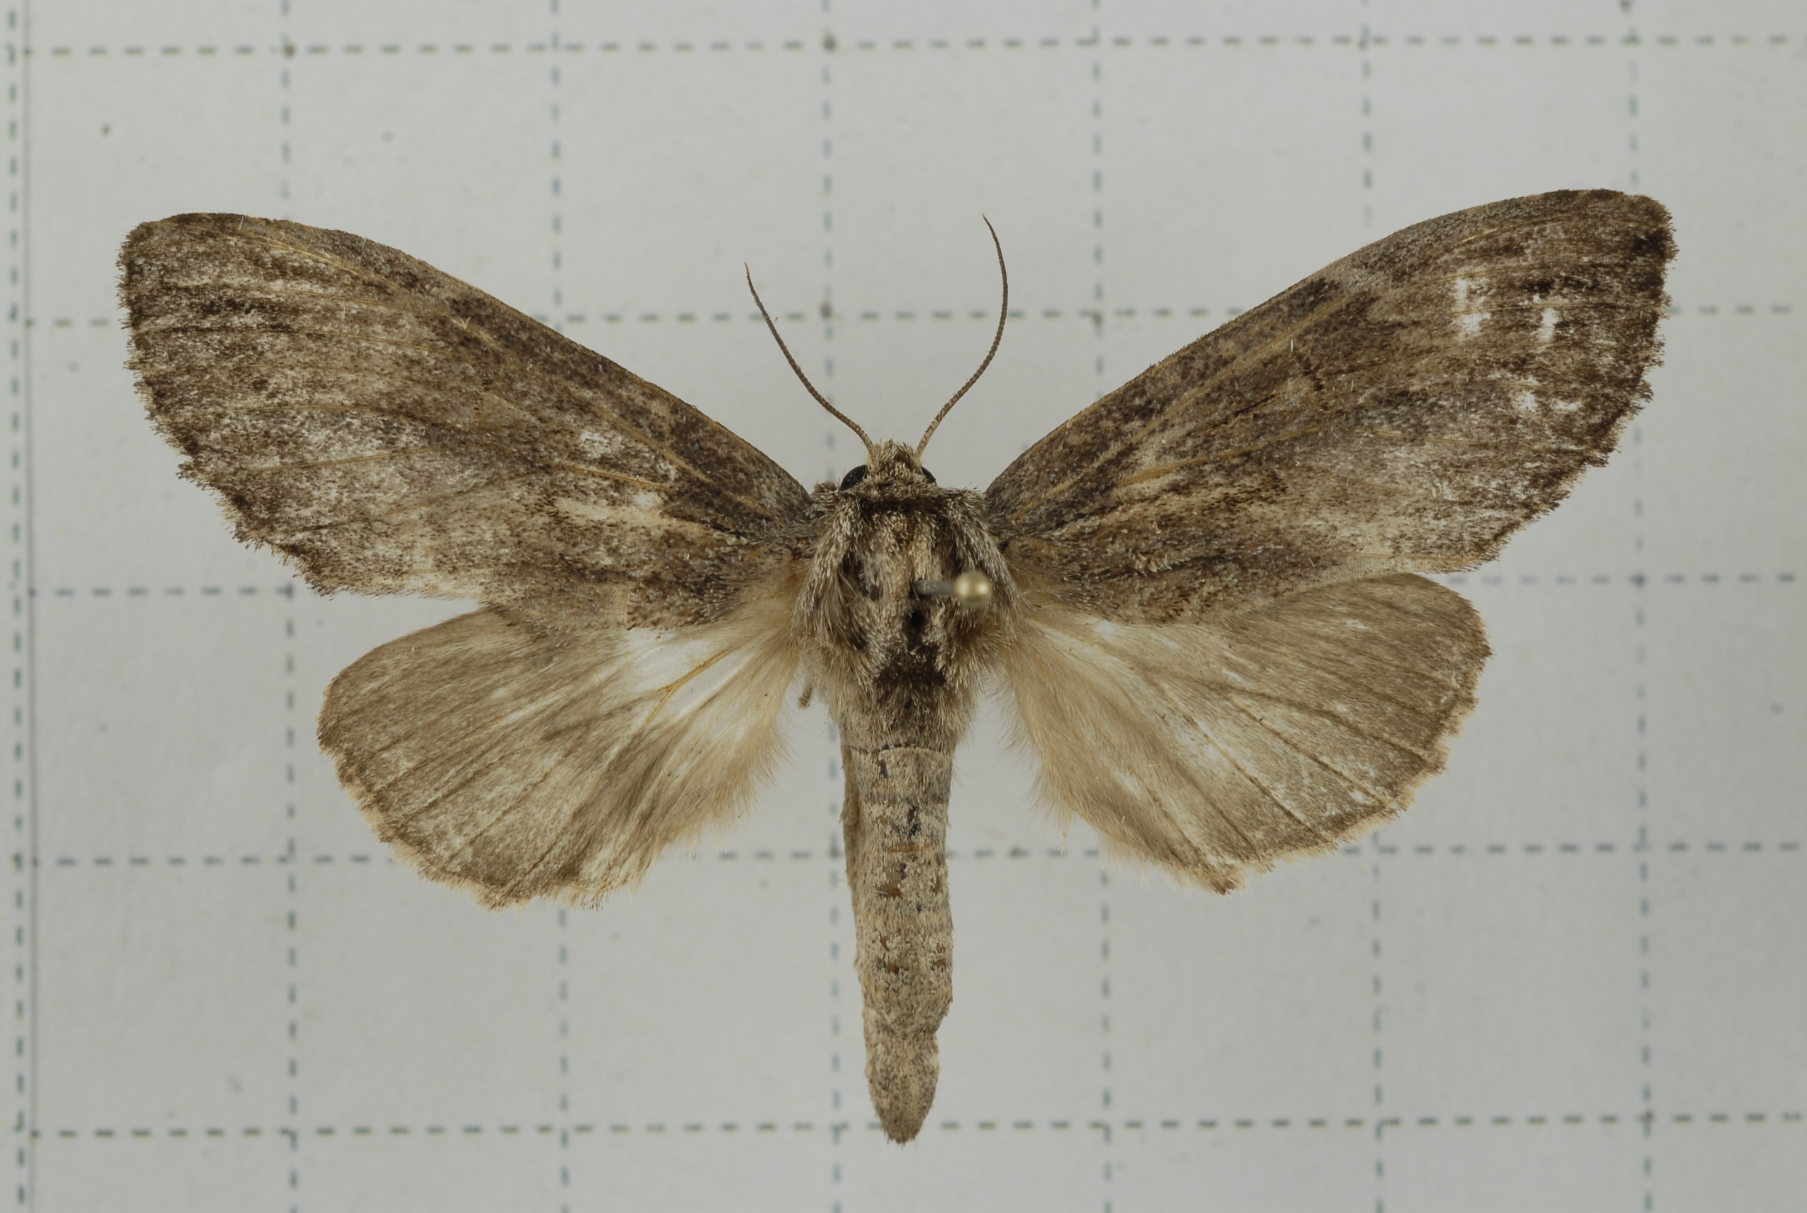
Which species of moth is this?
Allodontoides tenebrosa
